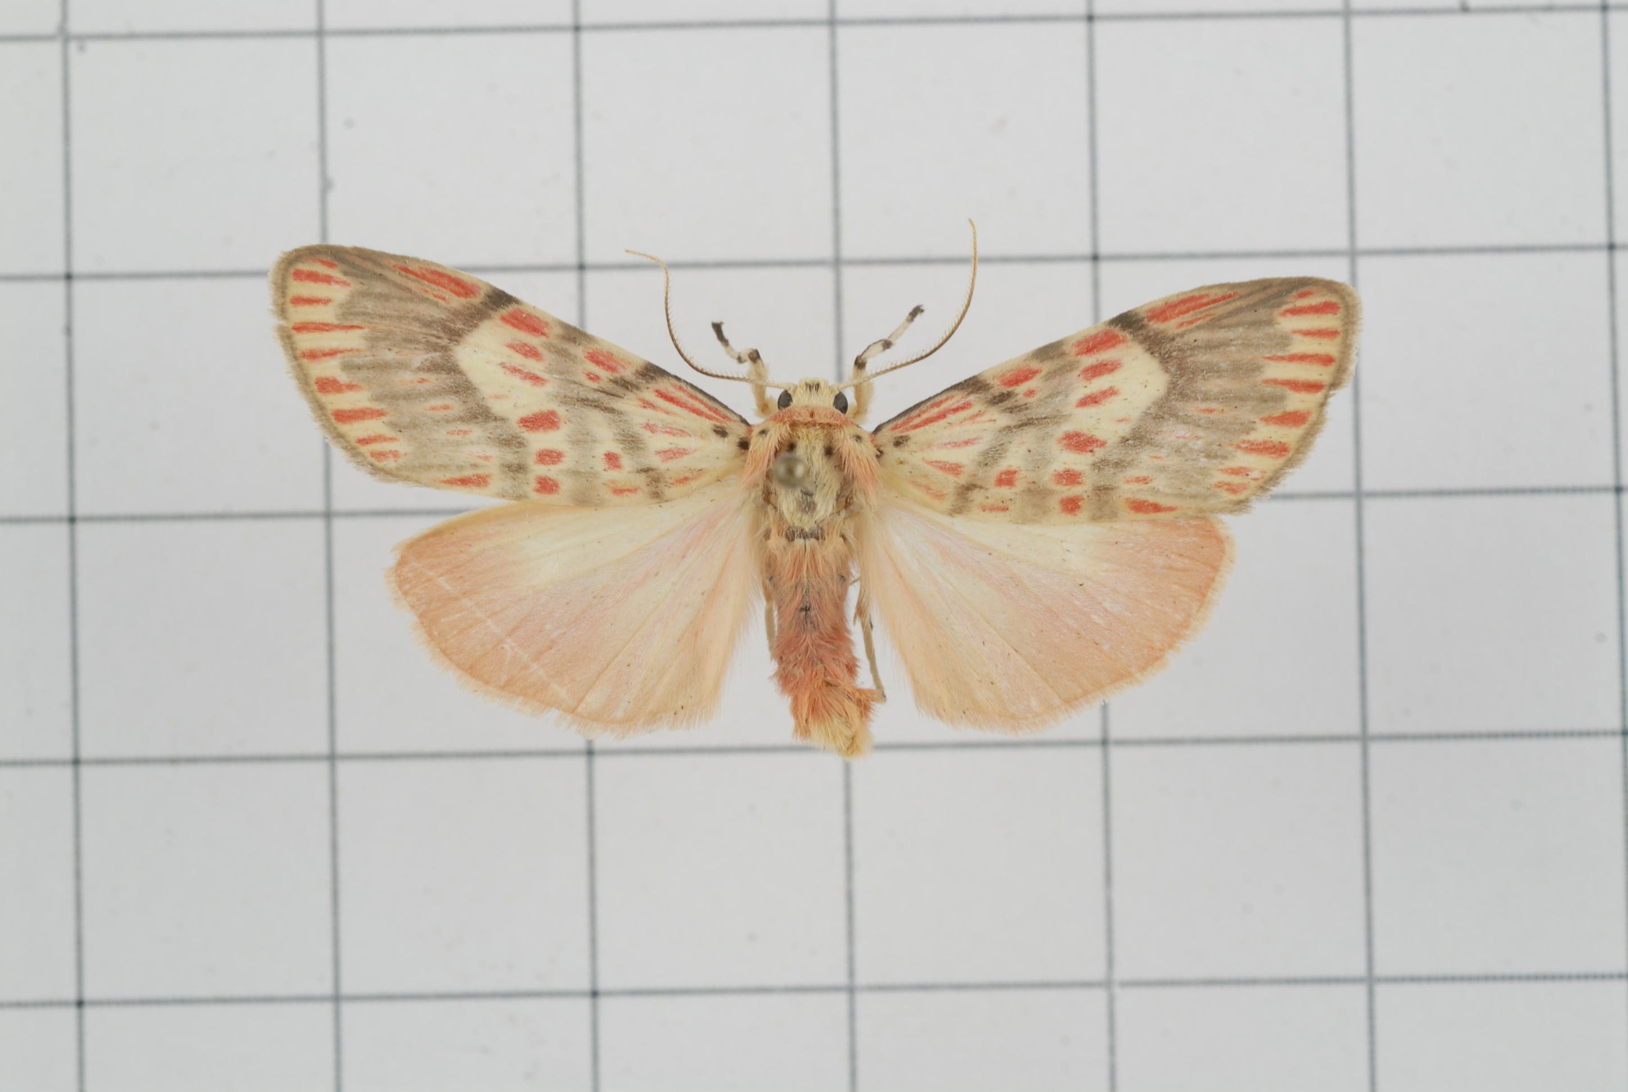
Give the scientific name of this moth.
Barsine fuscozonata
